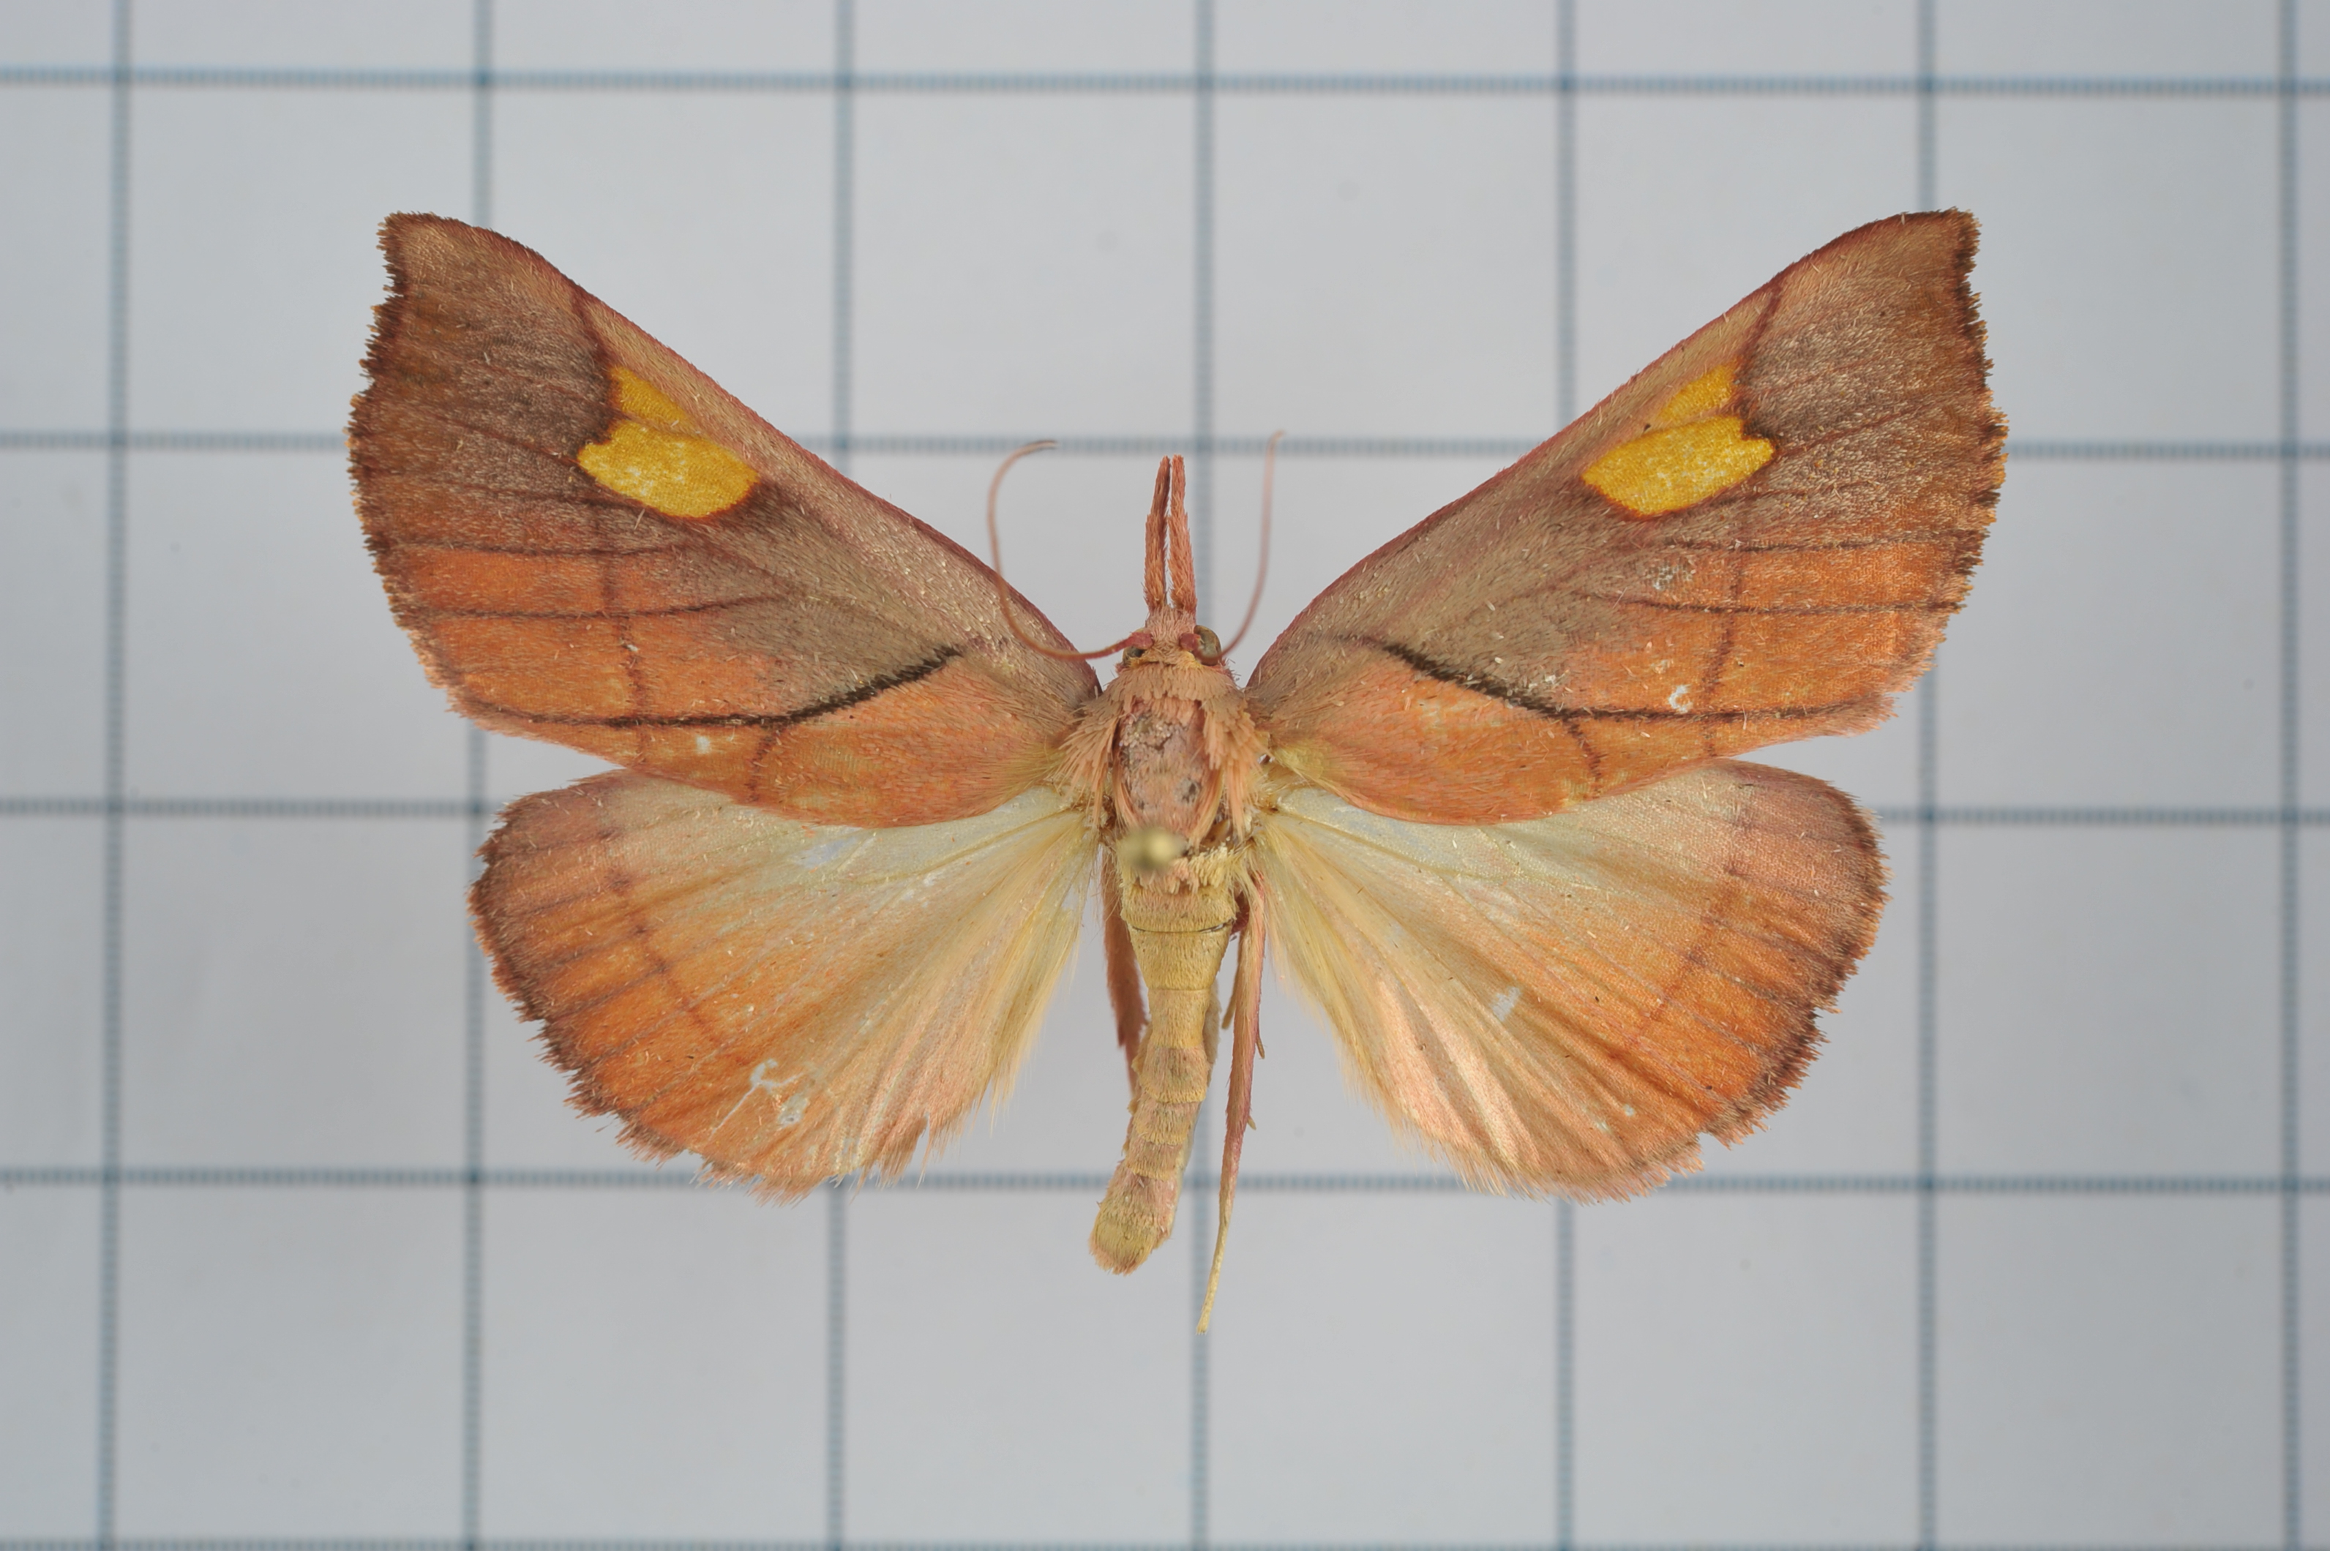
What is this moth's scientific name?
Orybina flaviplaga
